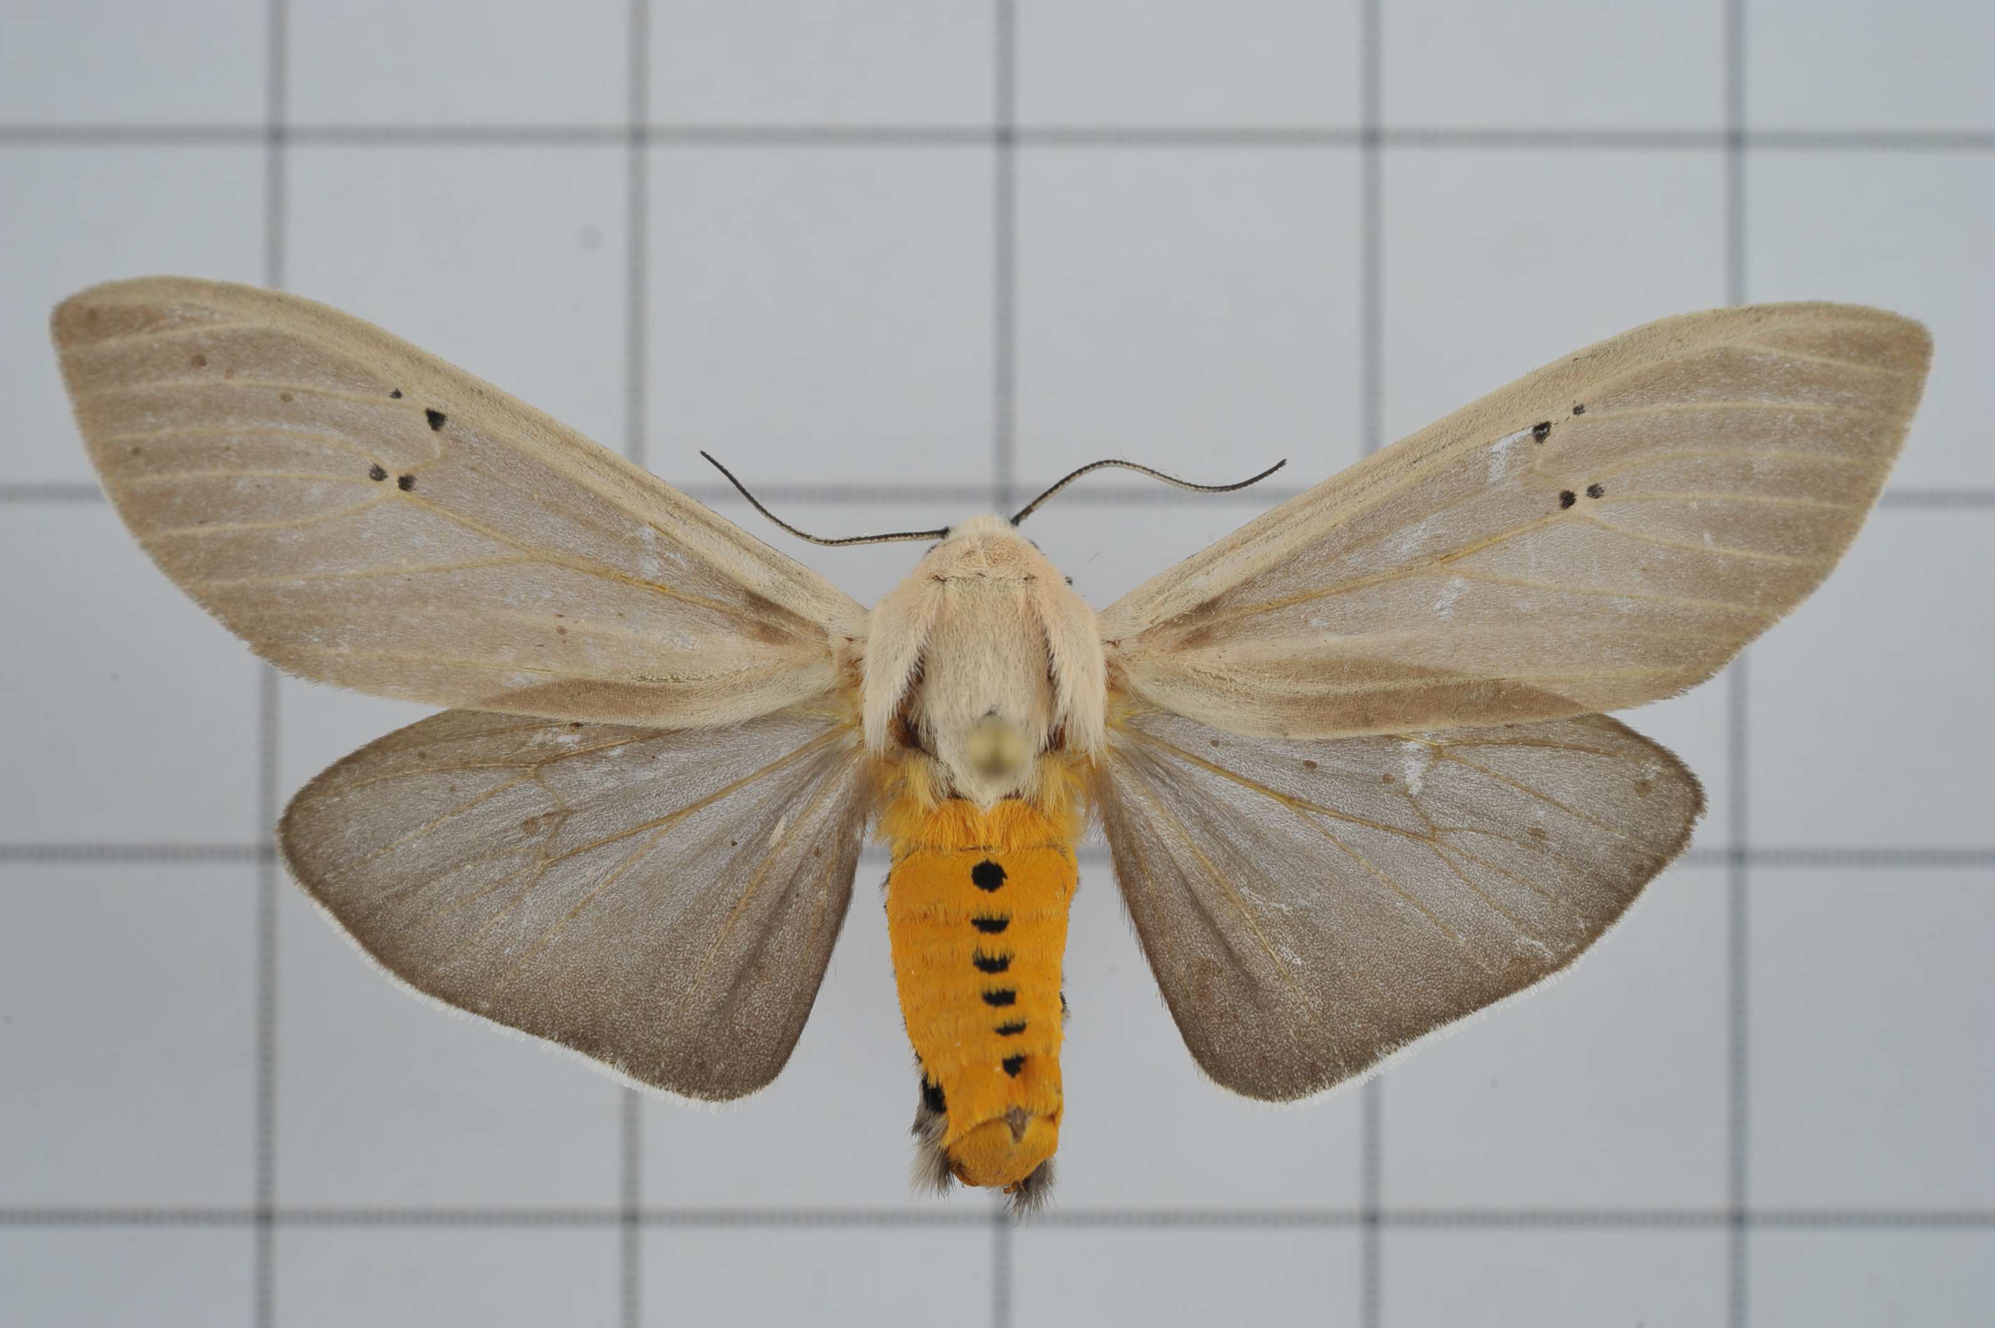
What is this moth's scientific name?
Creatonotos transiens koni
